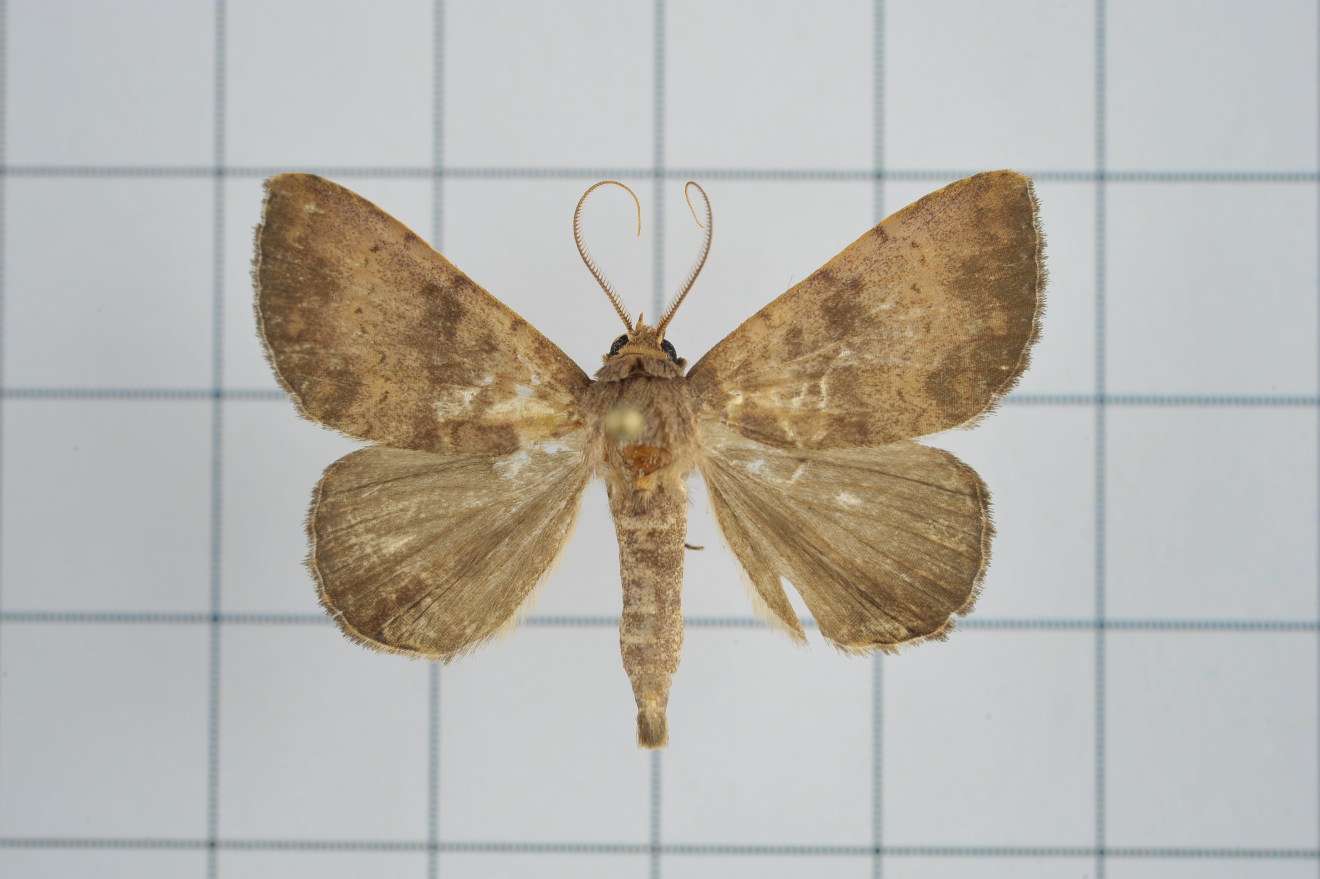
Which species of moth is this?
Scedopla umbrosa
